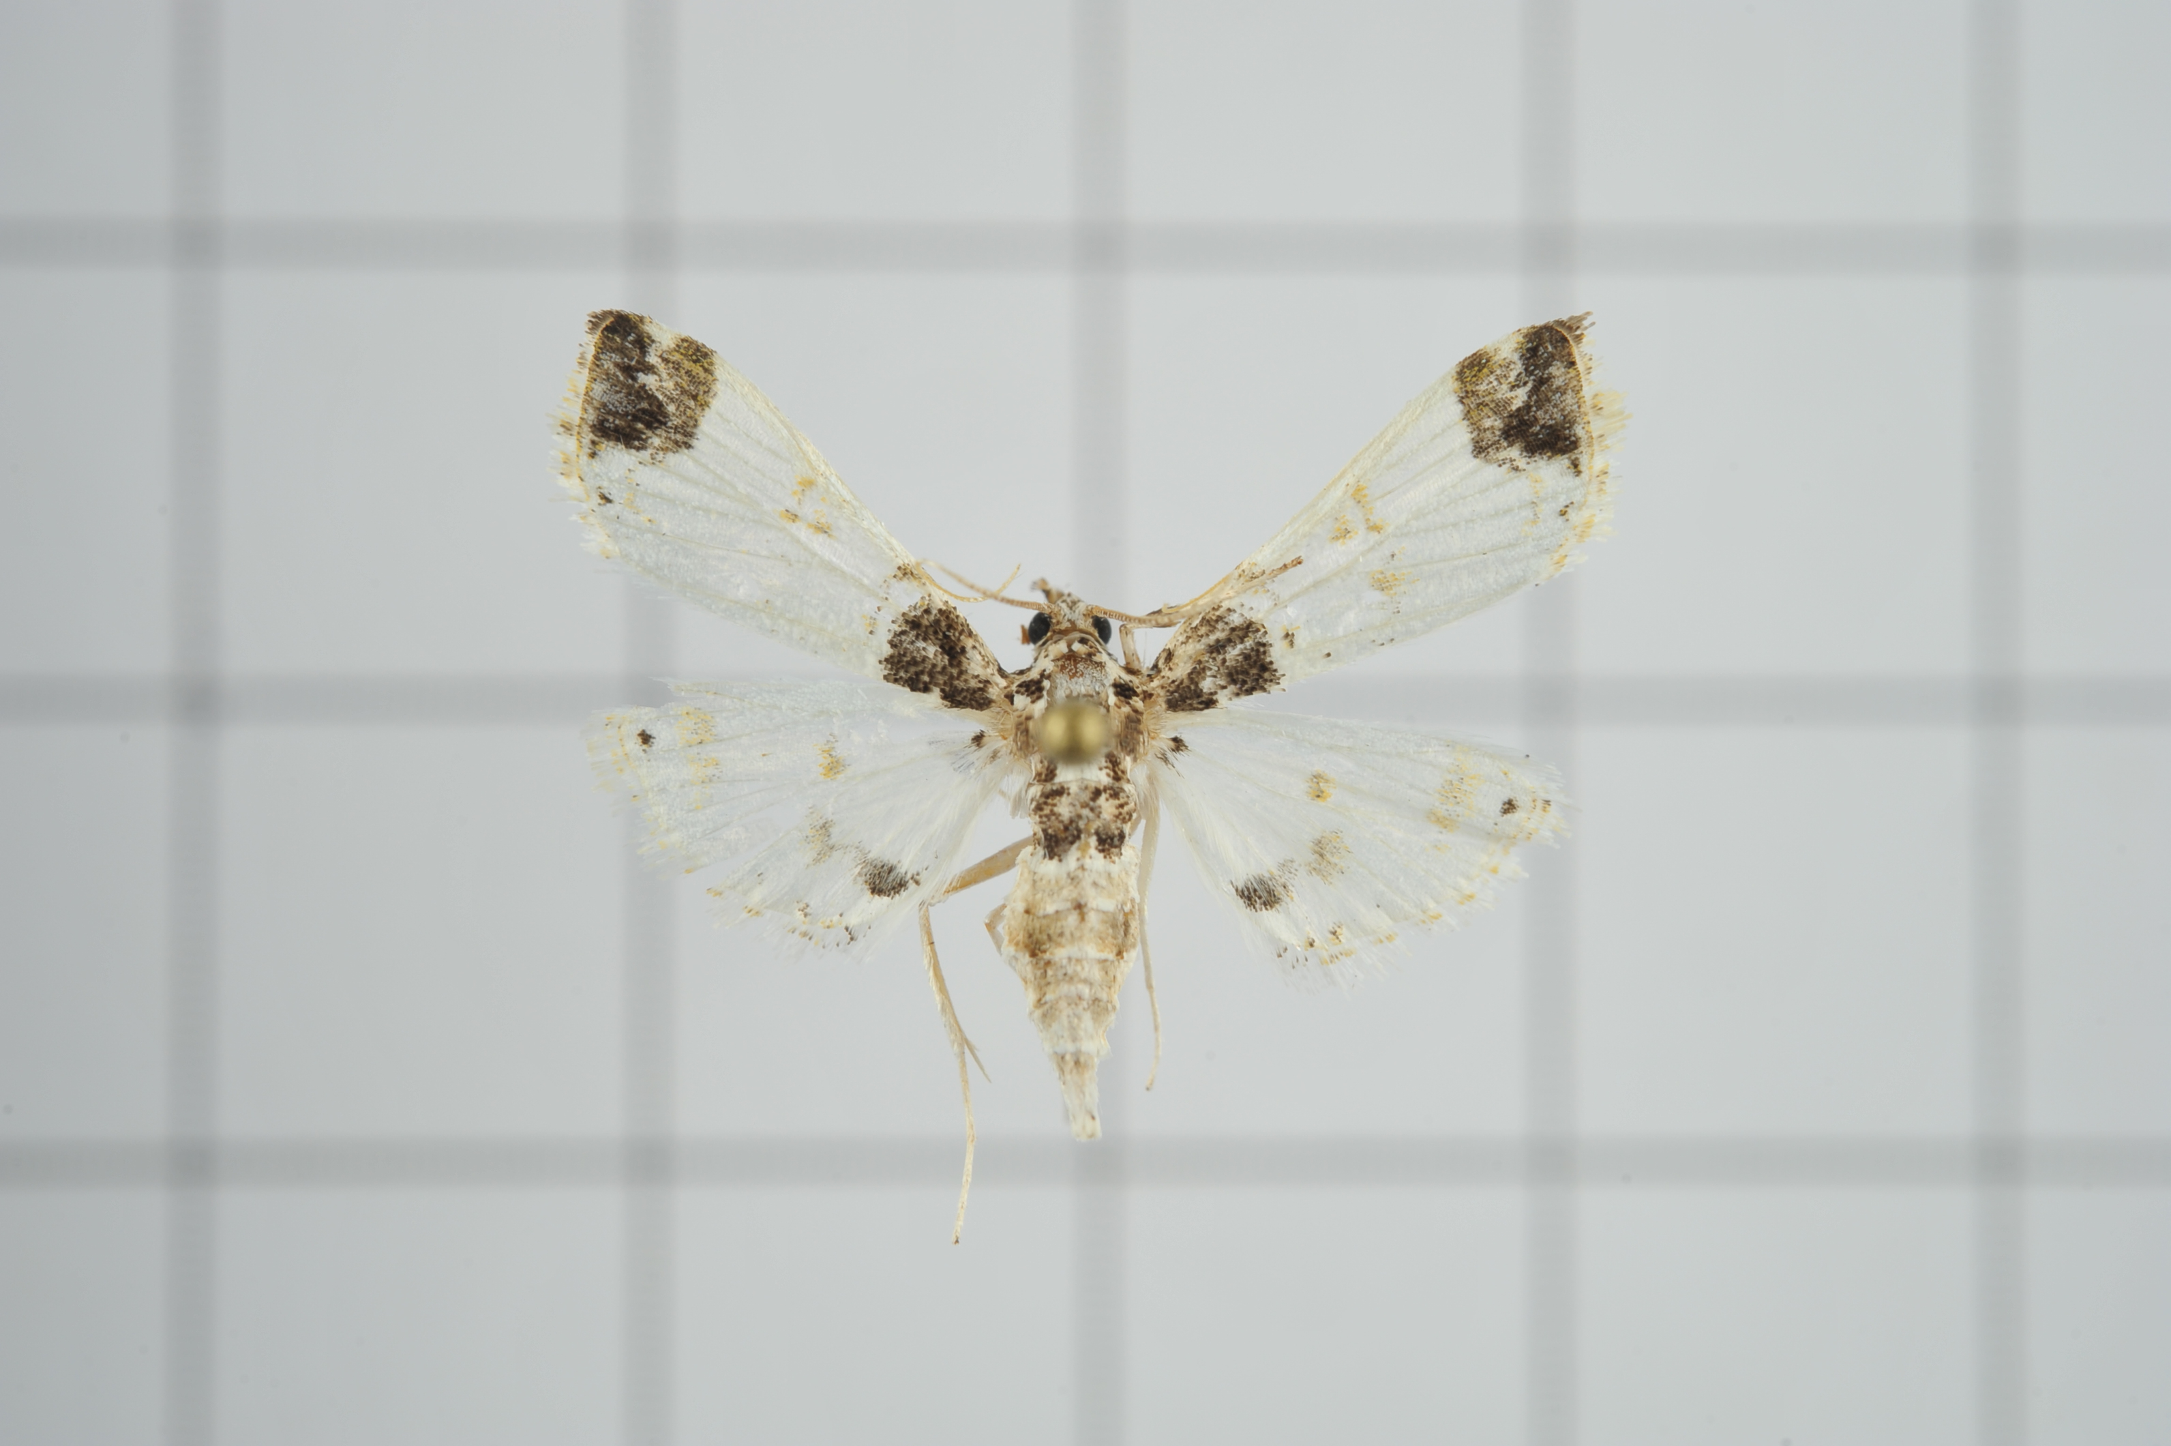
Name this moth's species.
Analyta apicalis
